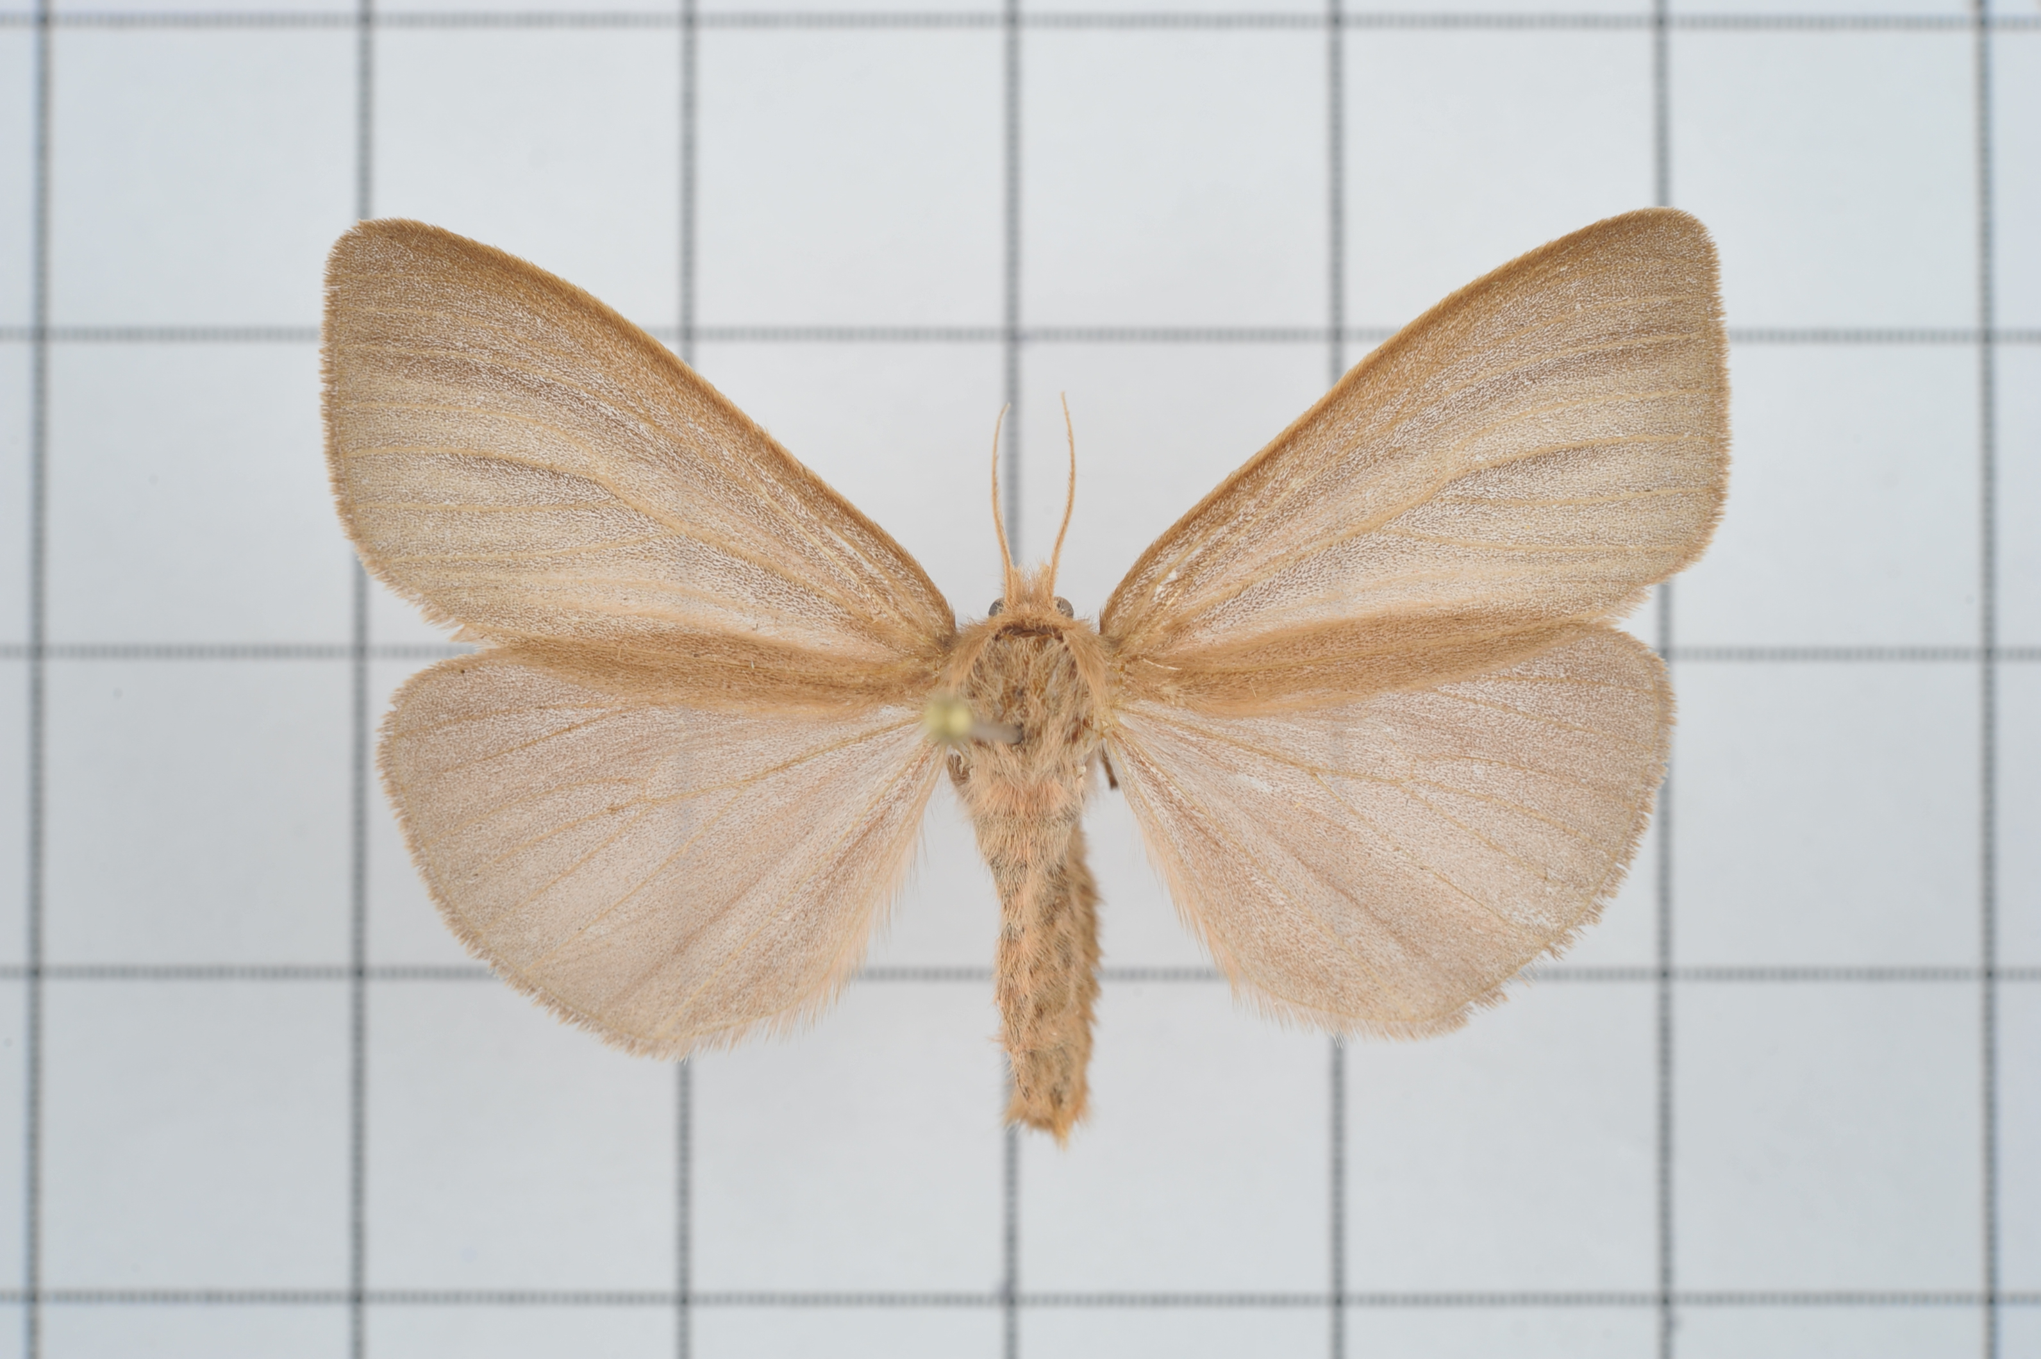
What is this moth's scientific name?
Pantana substrigosa
